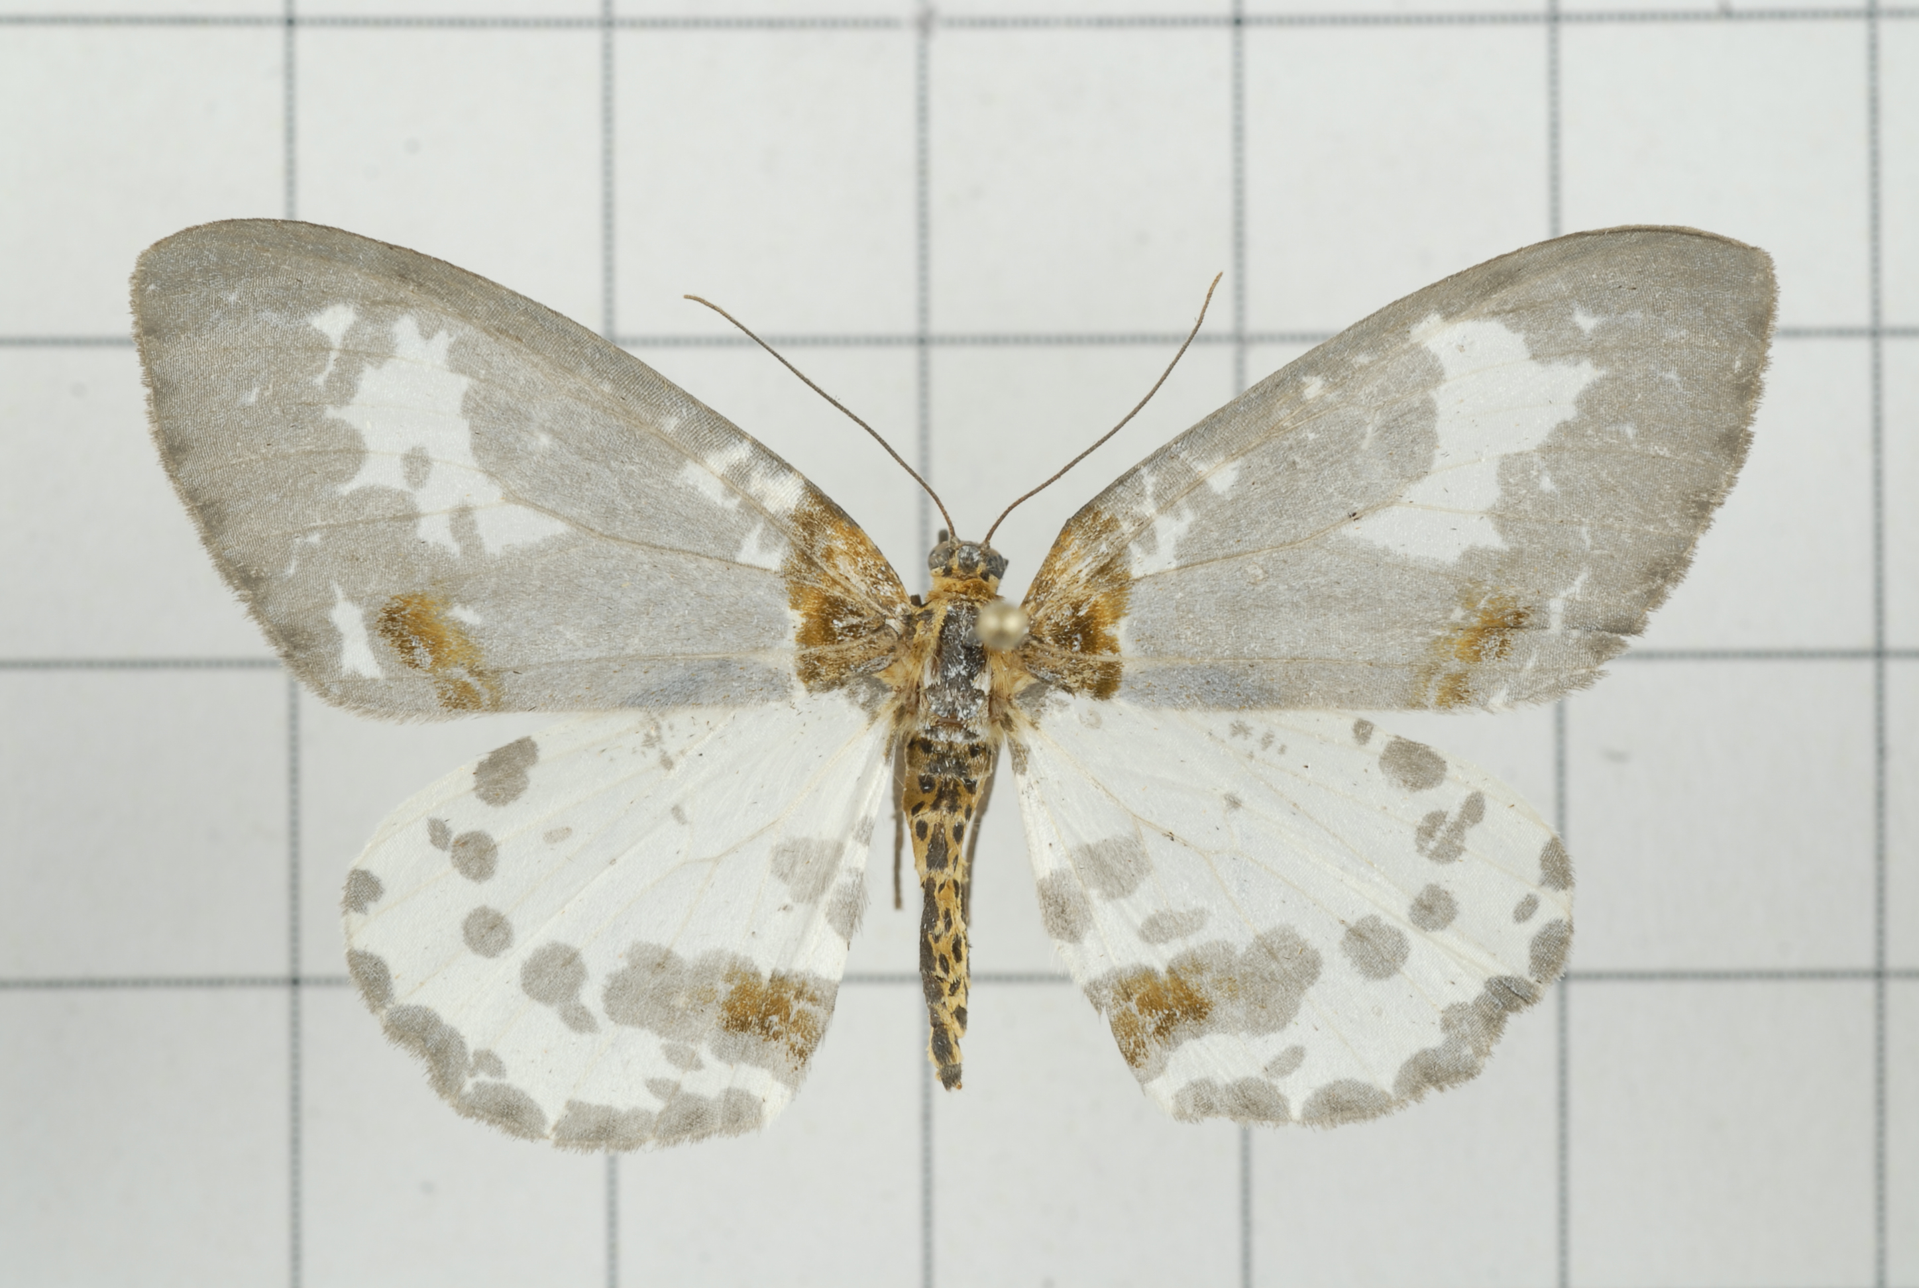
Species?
Abraxas submartiaria
